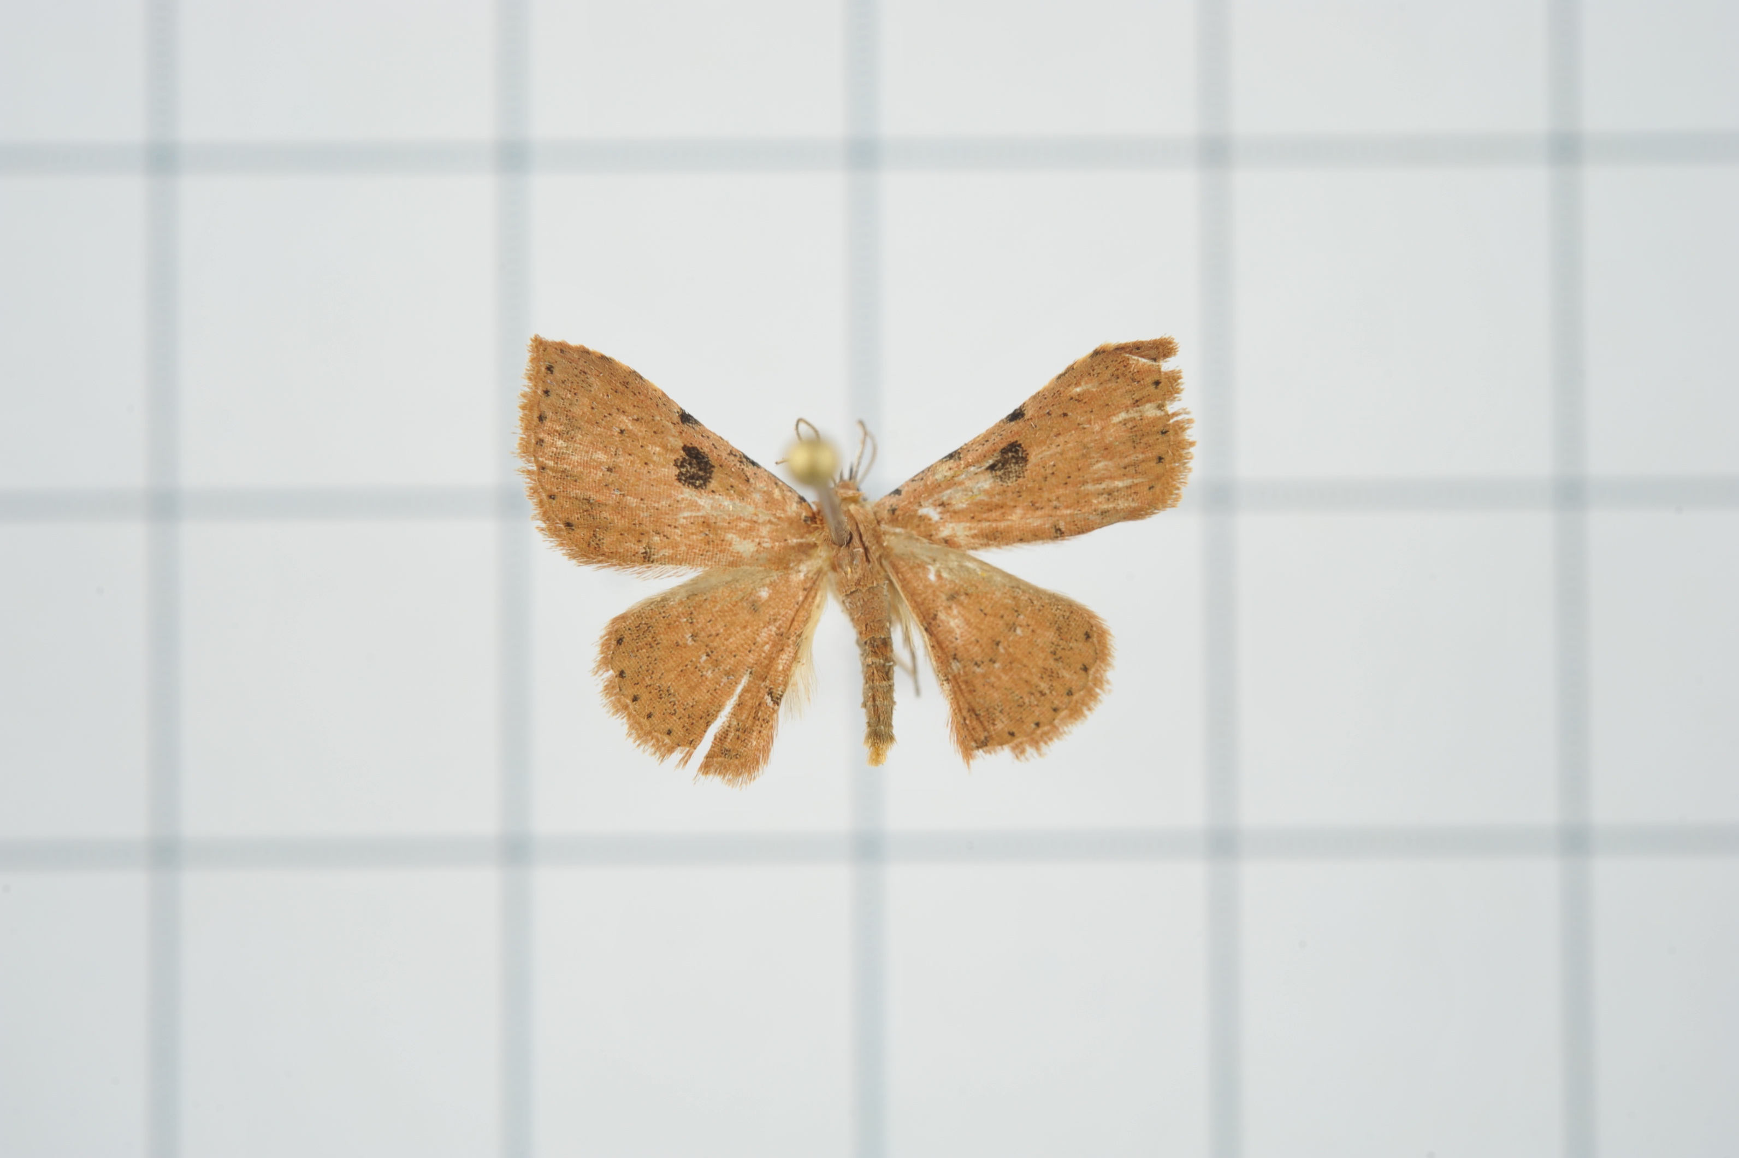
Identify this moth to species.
Corgatha trichogyia
